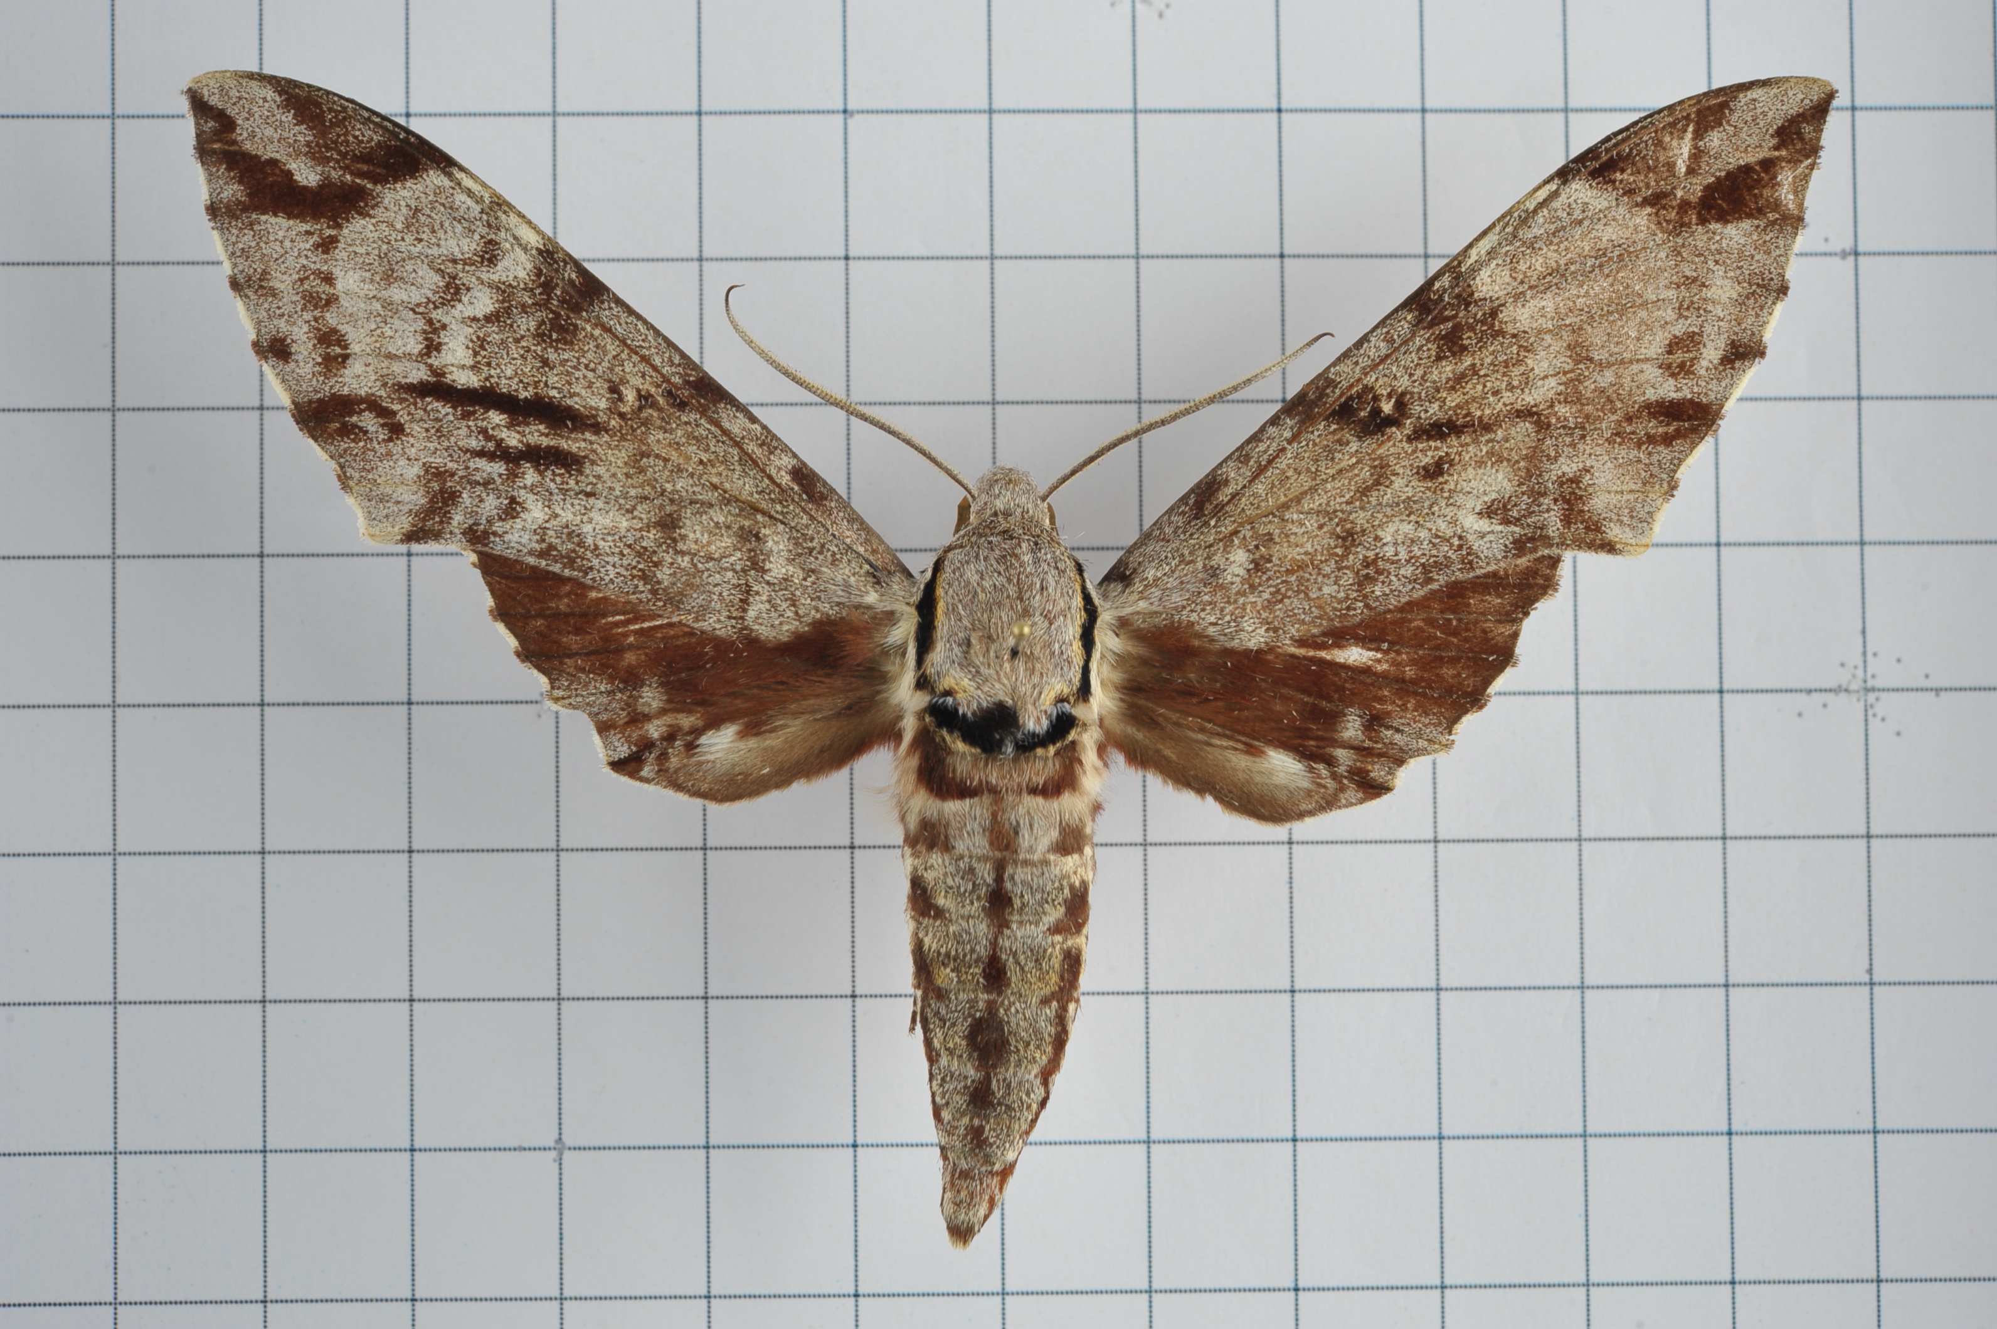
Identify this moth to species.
Notonagemia analis analis
